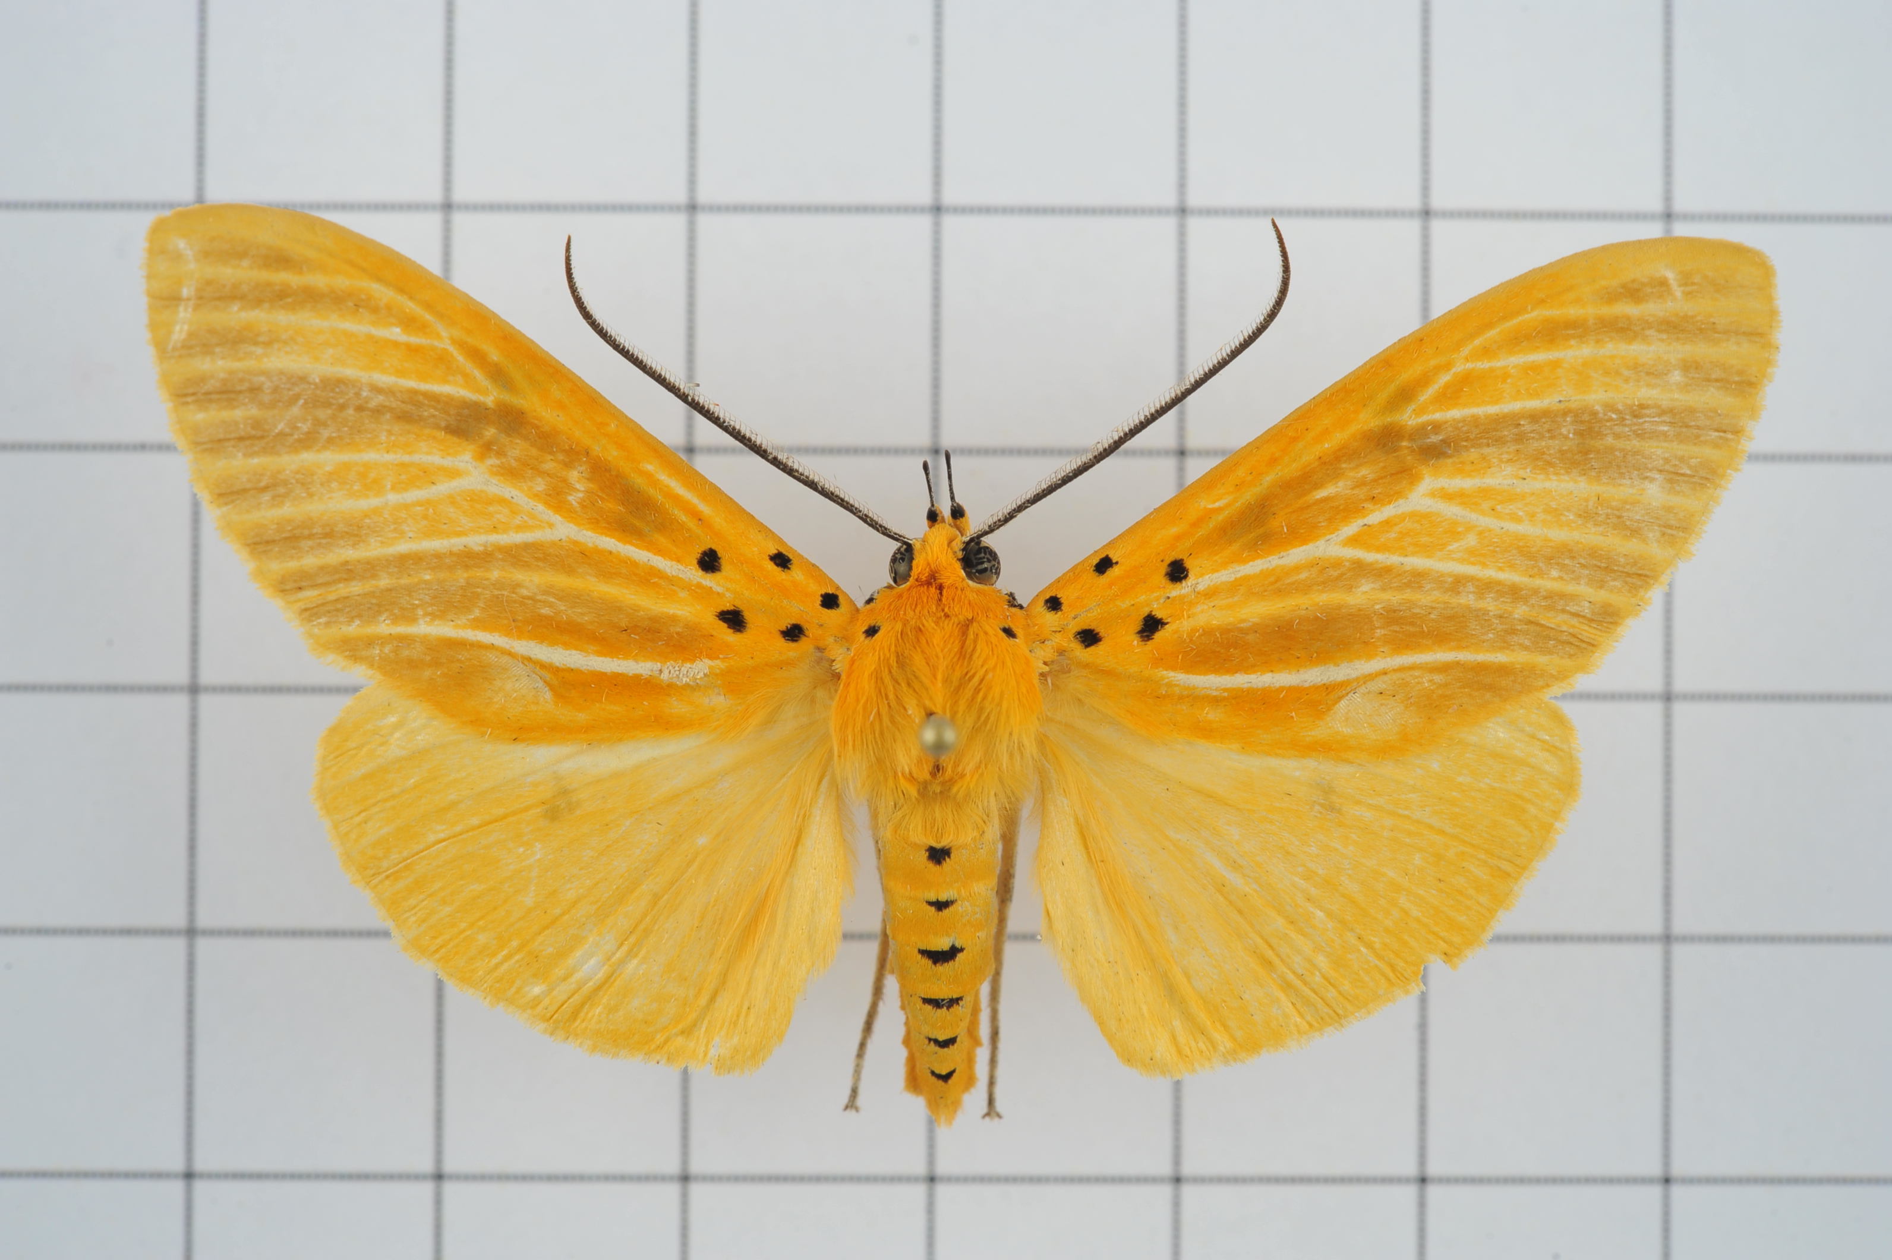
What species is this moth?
Asota egens confinis
